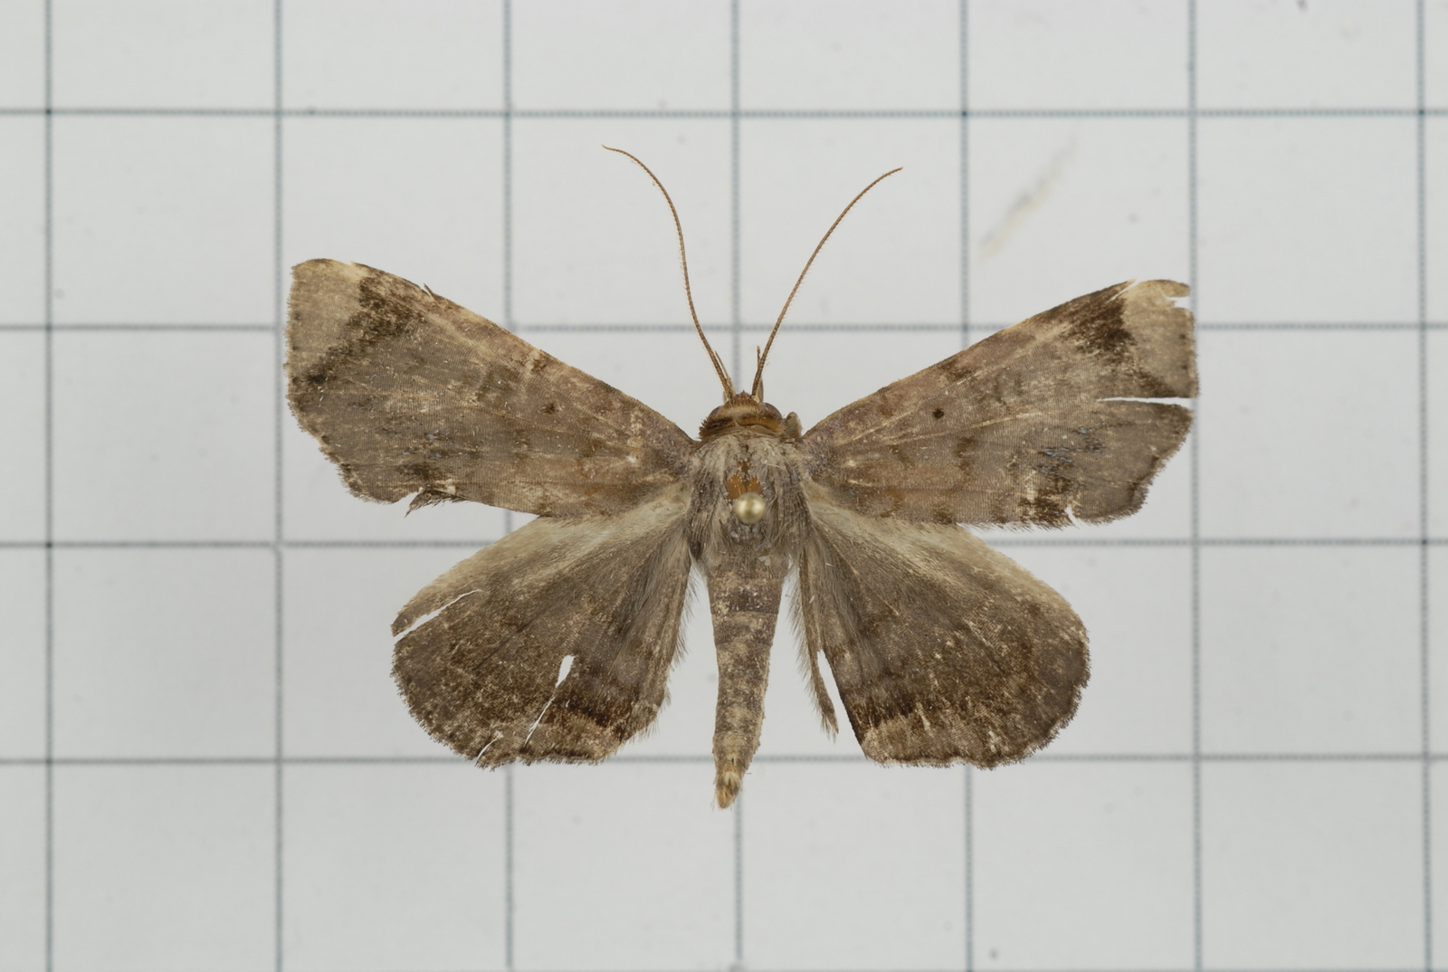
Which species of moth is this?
Mecodina albodentata
